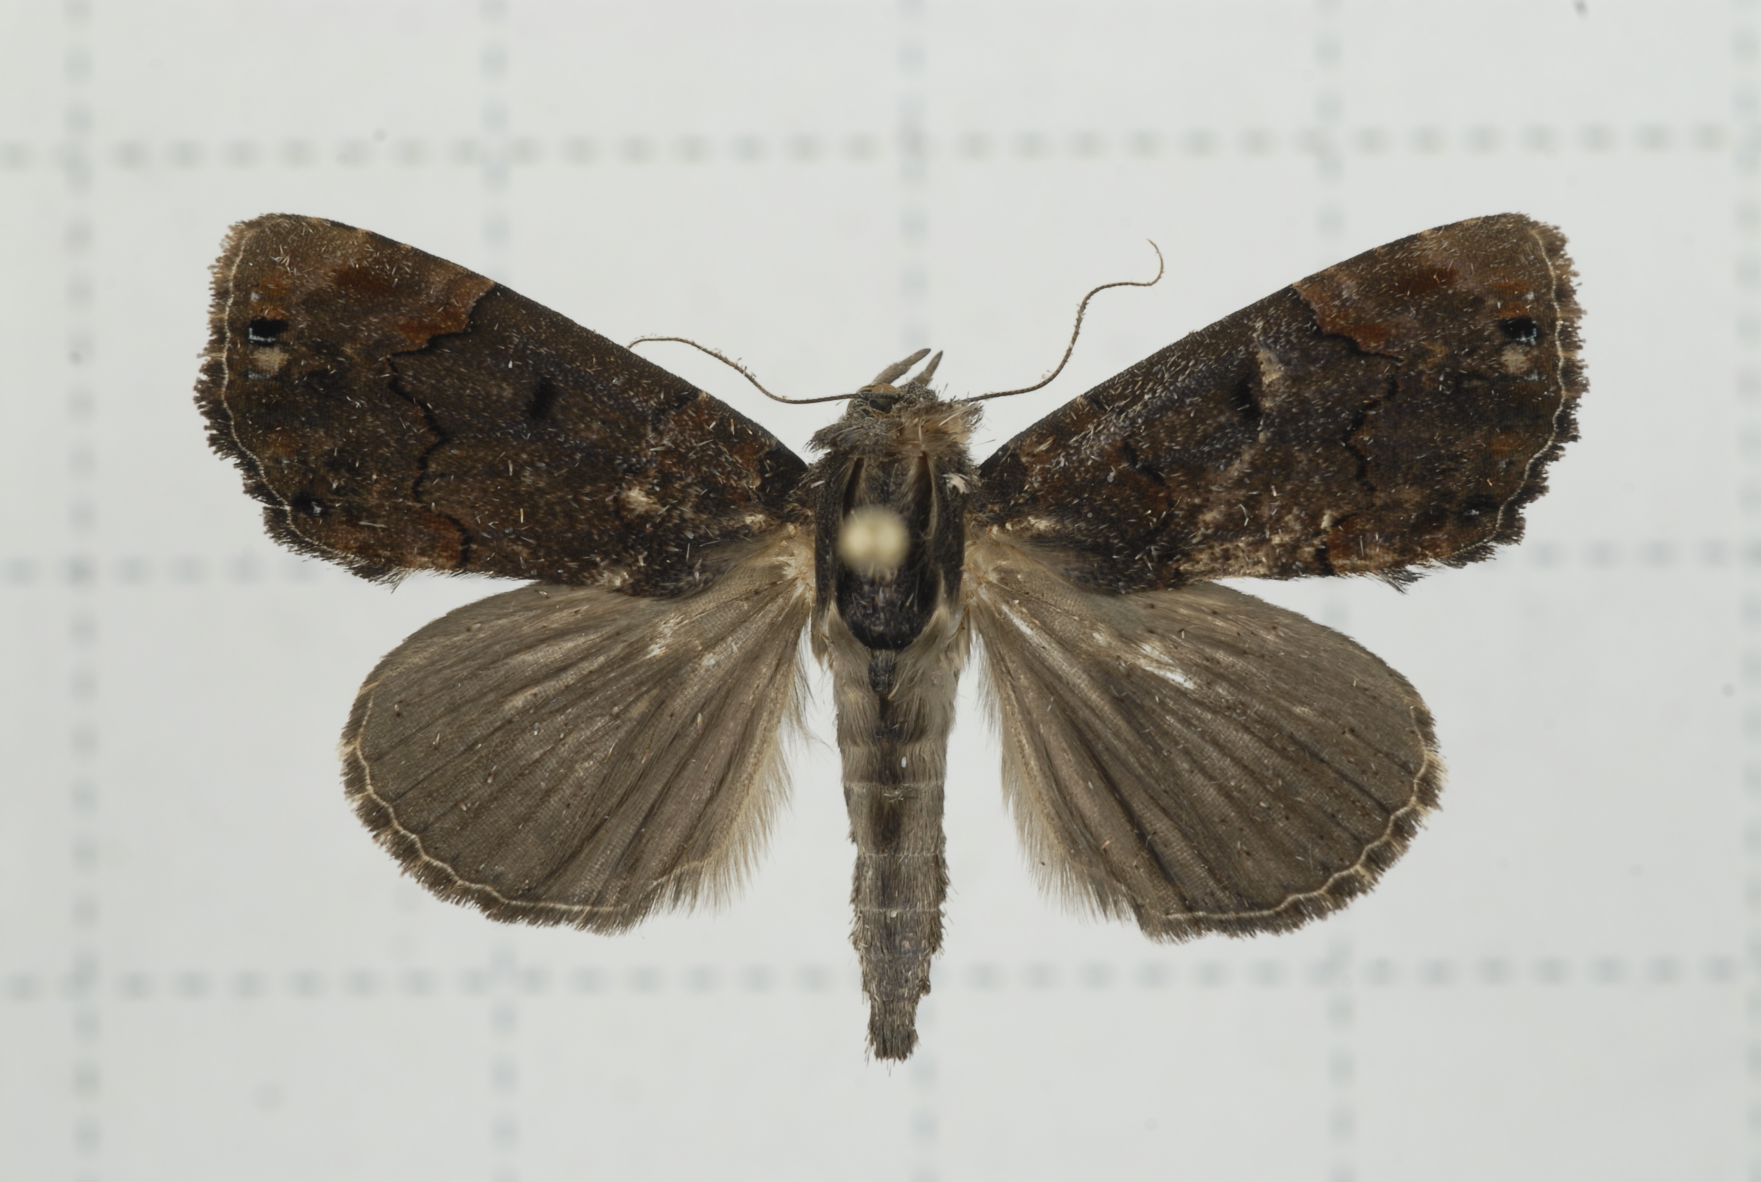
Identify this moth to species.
Dinumma placens
